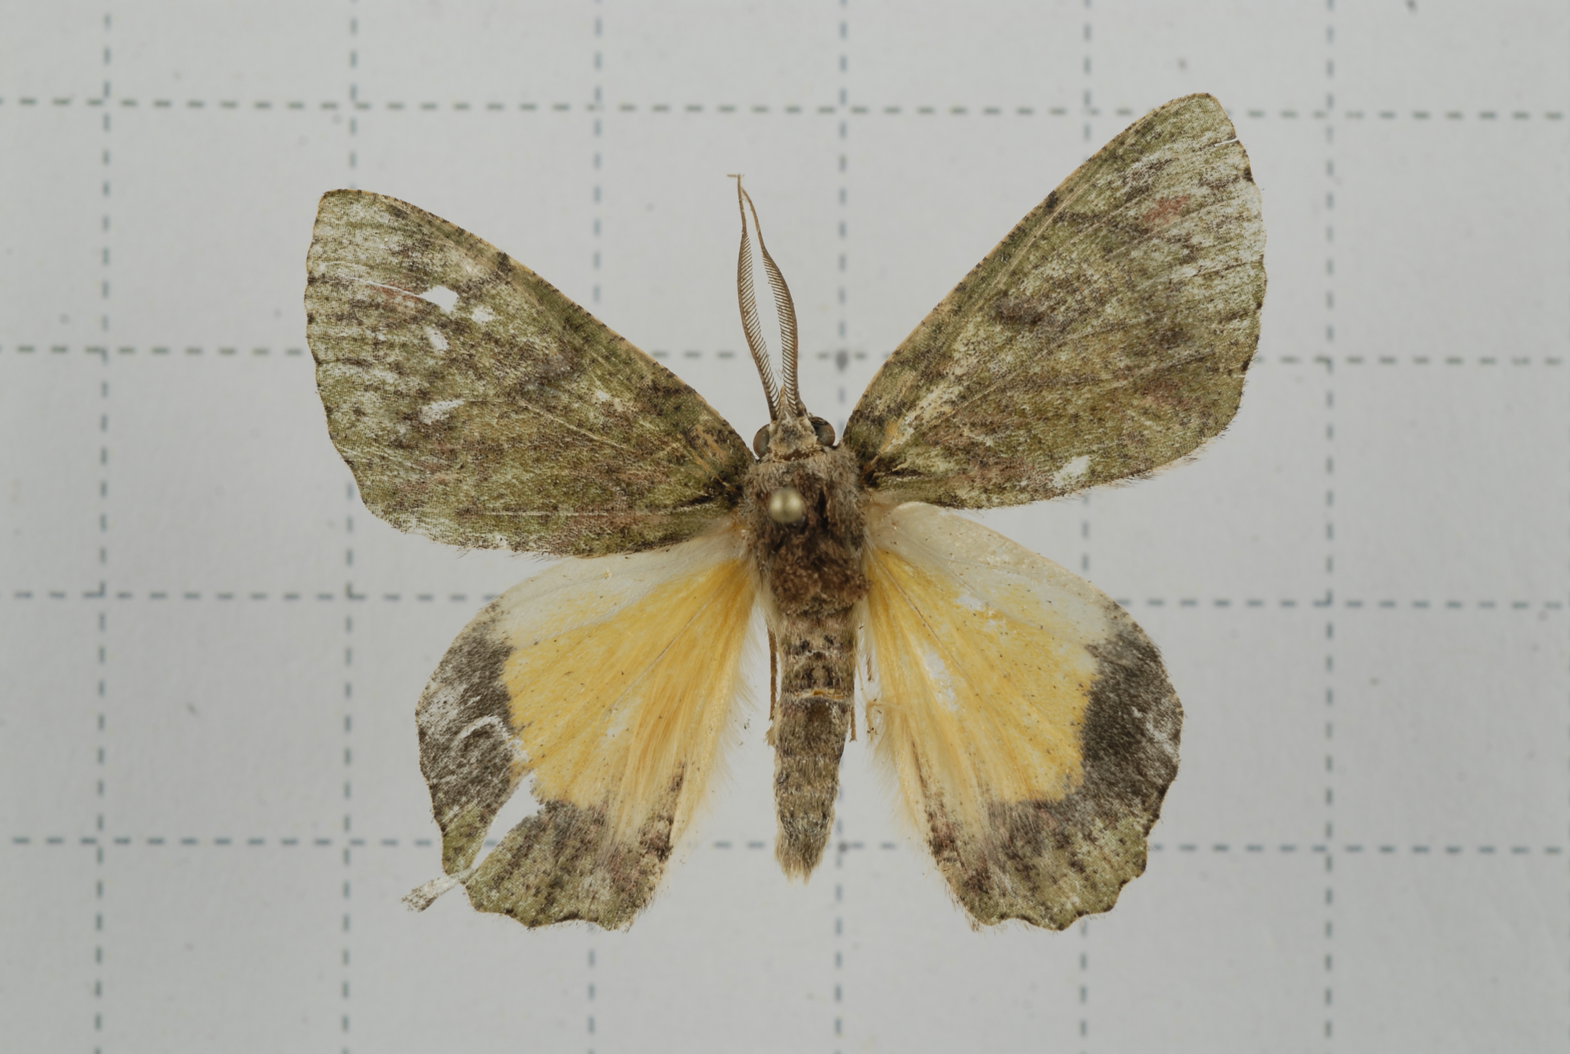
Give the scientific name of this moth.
Dindica polyphaenaria
